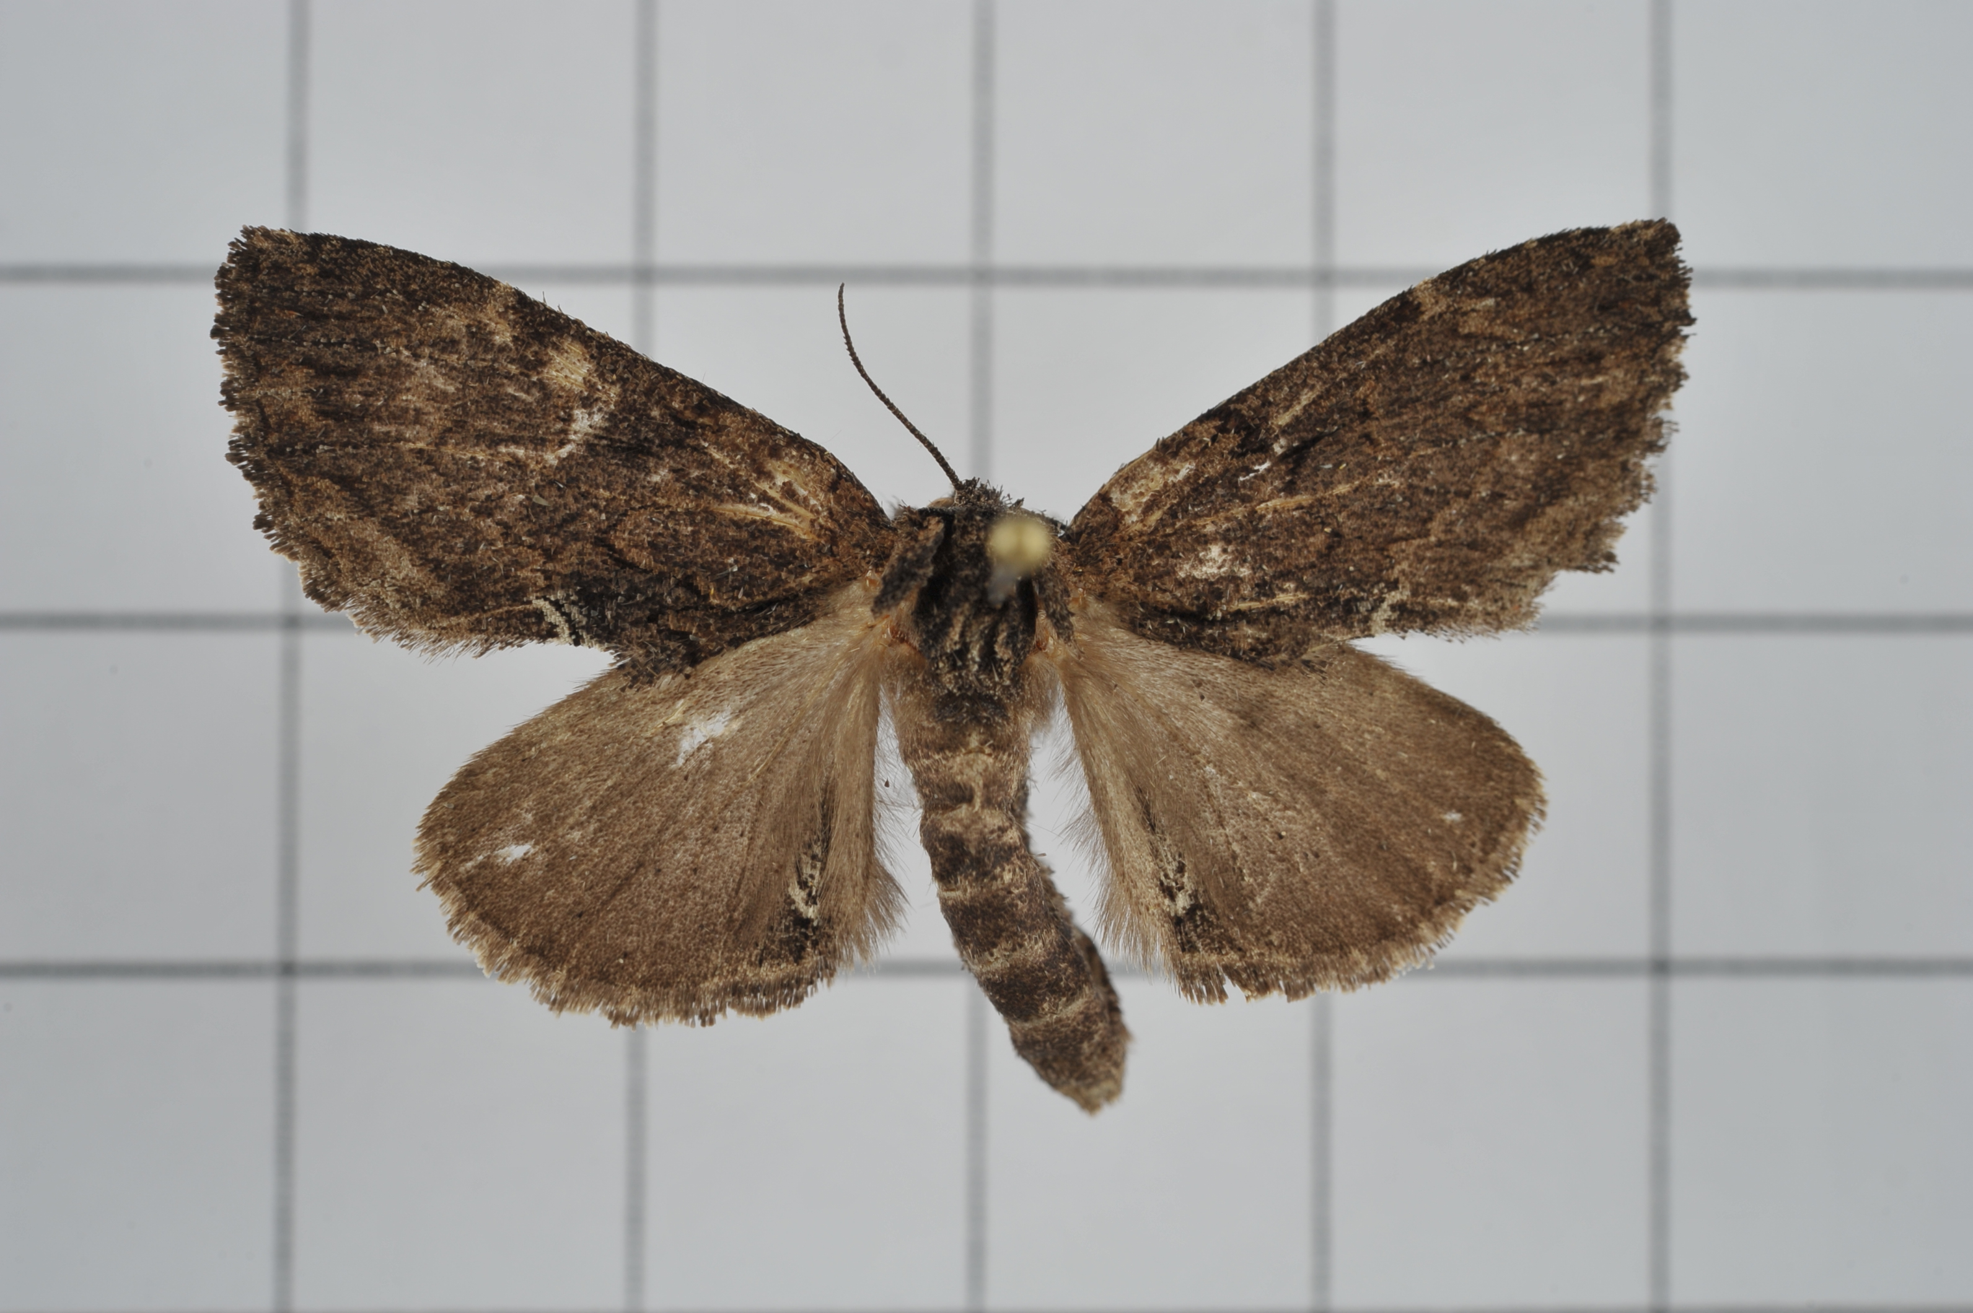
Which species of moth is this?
Lophontosia fusca
